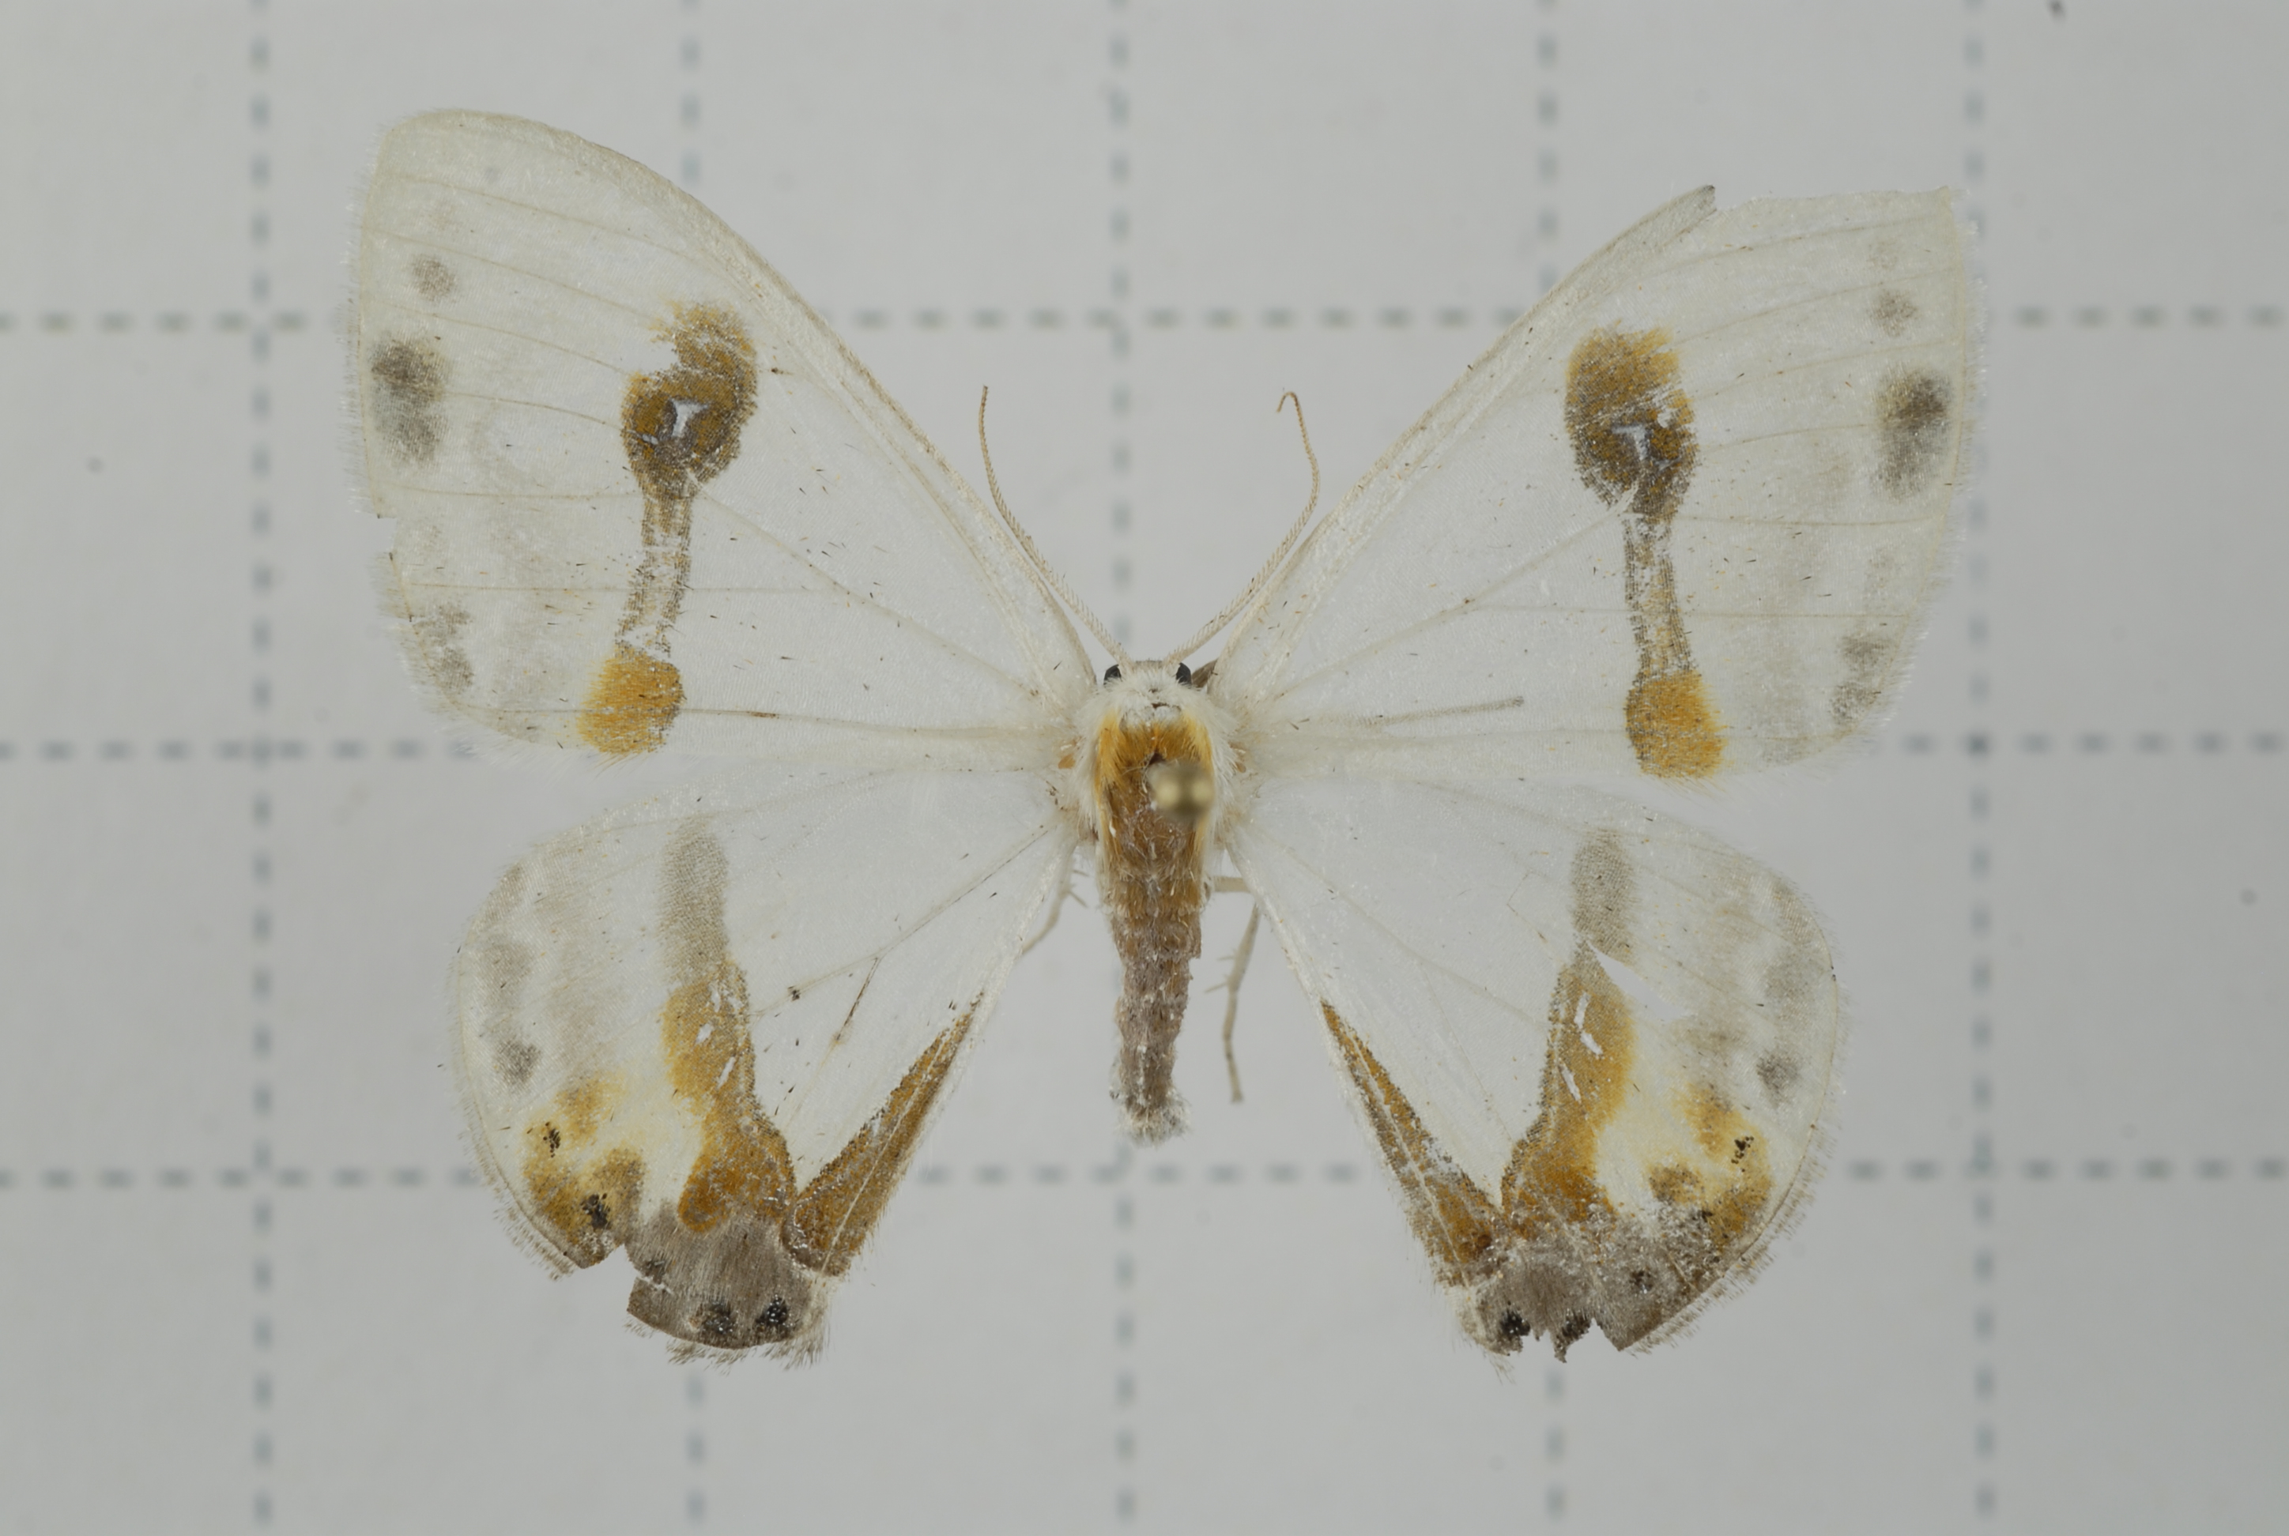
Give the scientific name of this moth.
Macrocilix mysticata flavotincta
